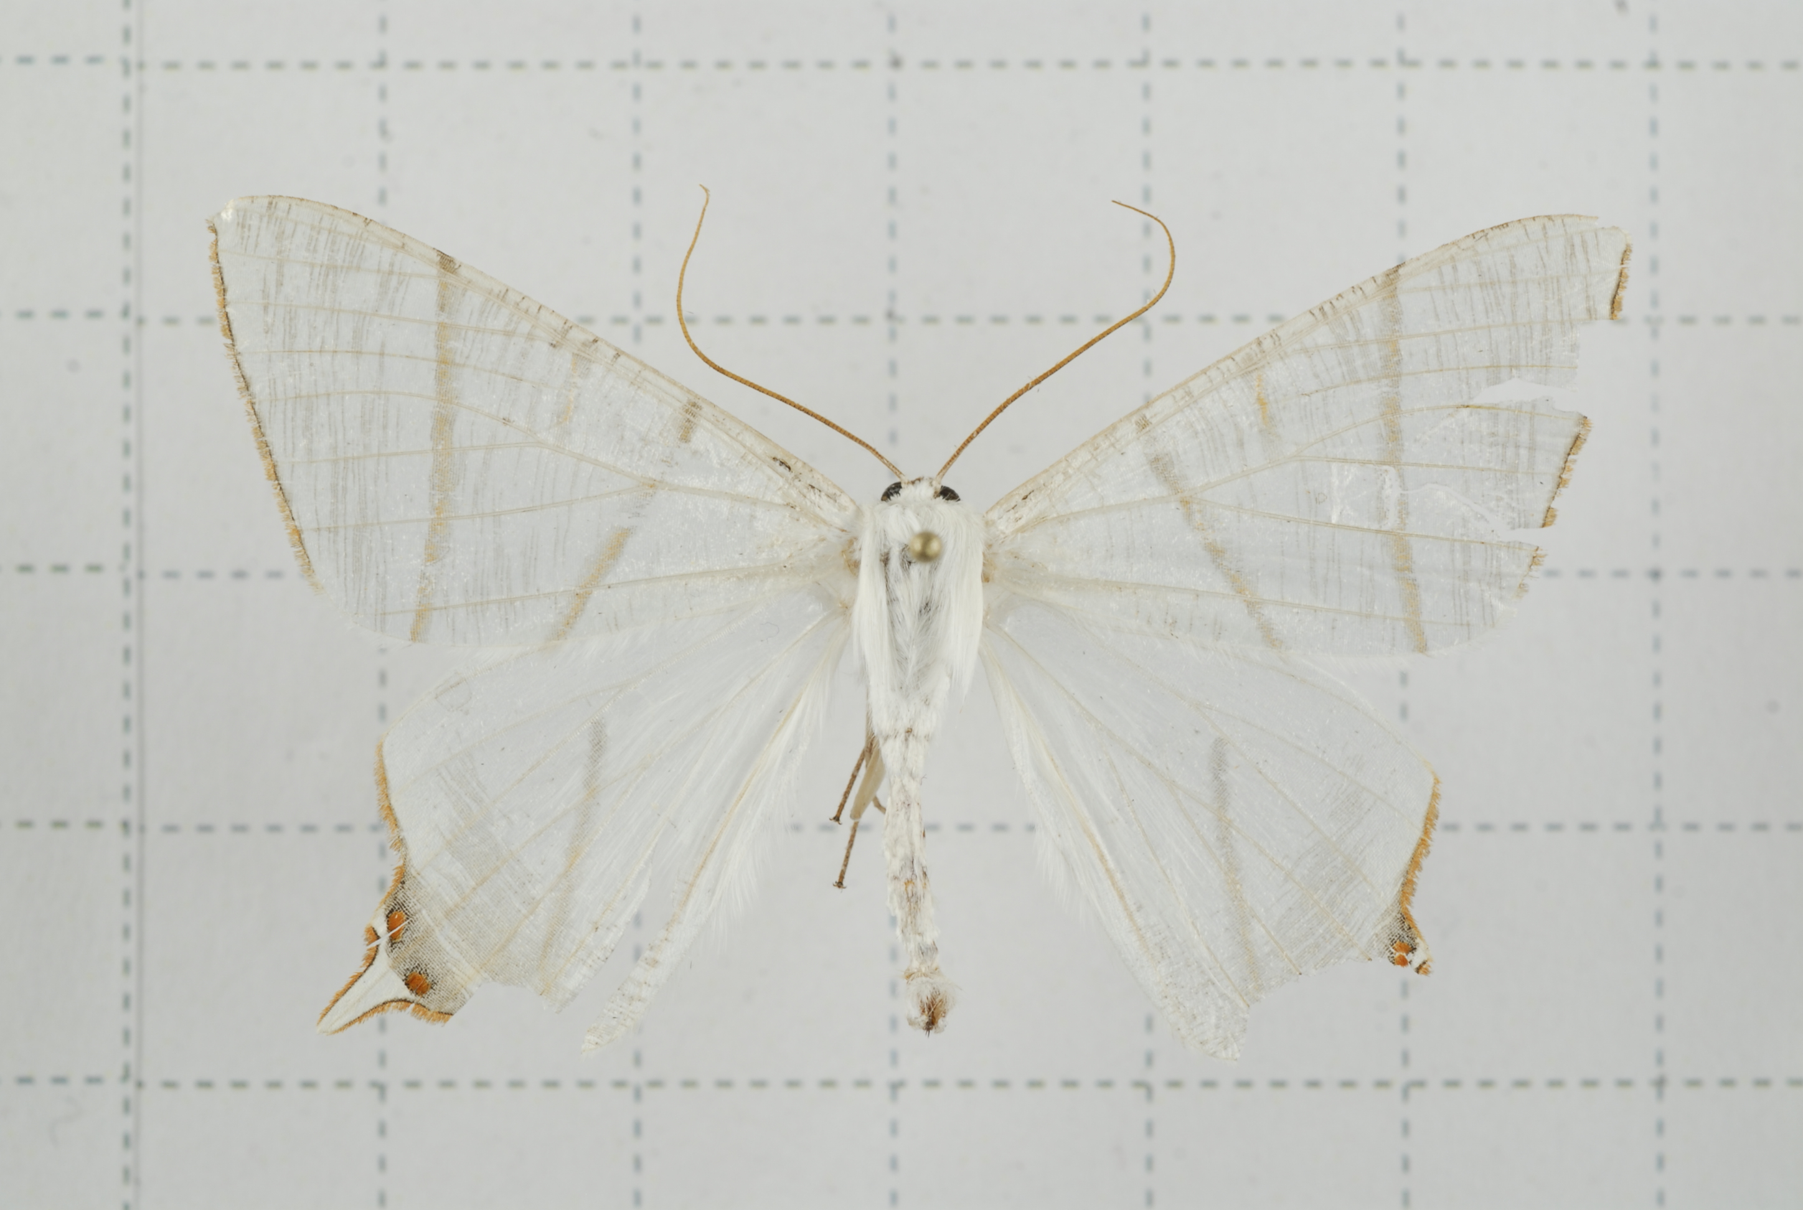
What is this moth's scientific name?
Ourapteryx yerburii virescens
